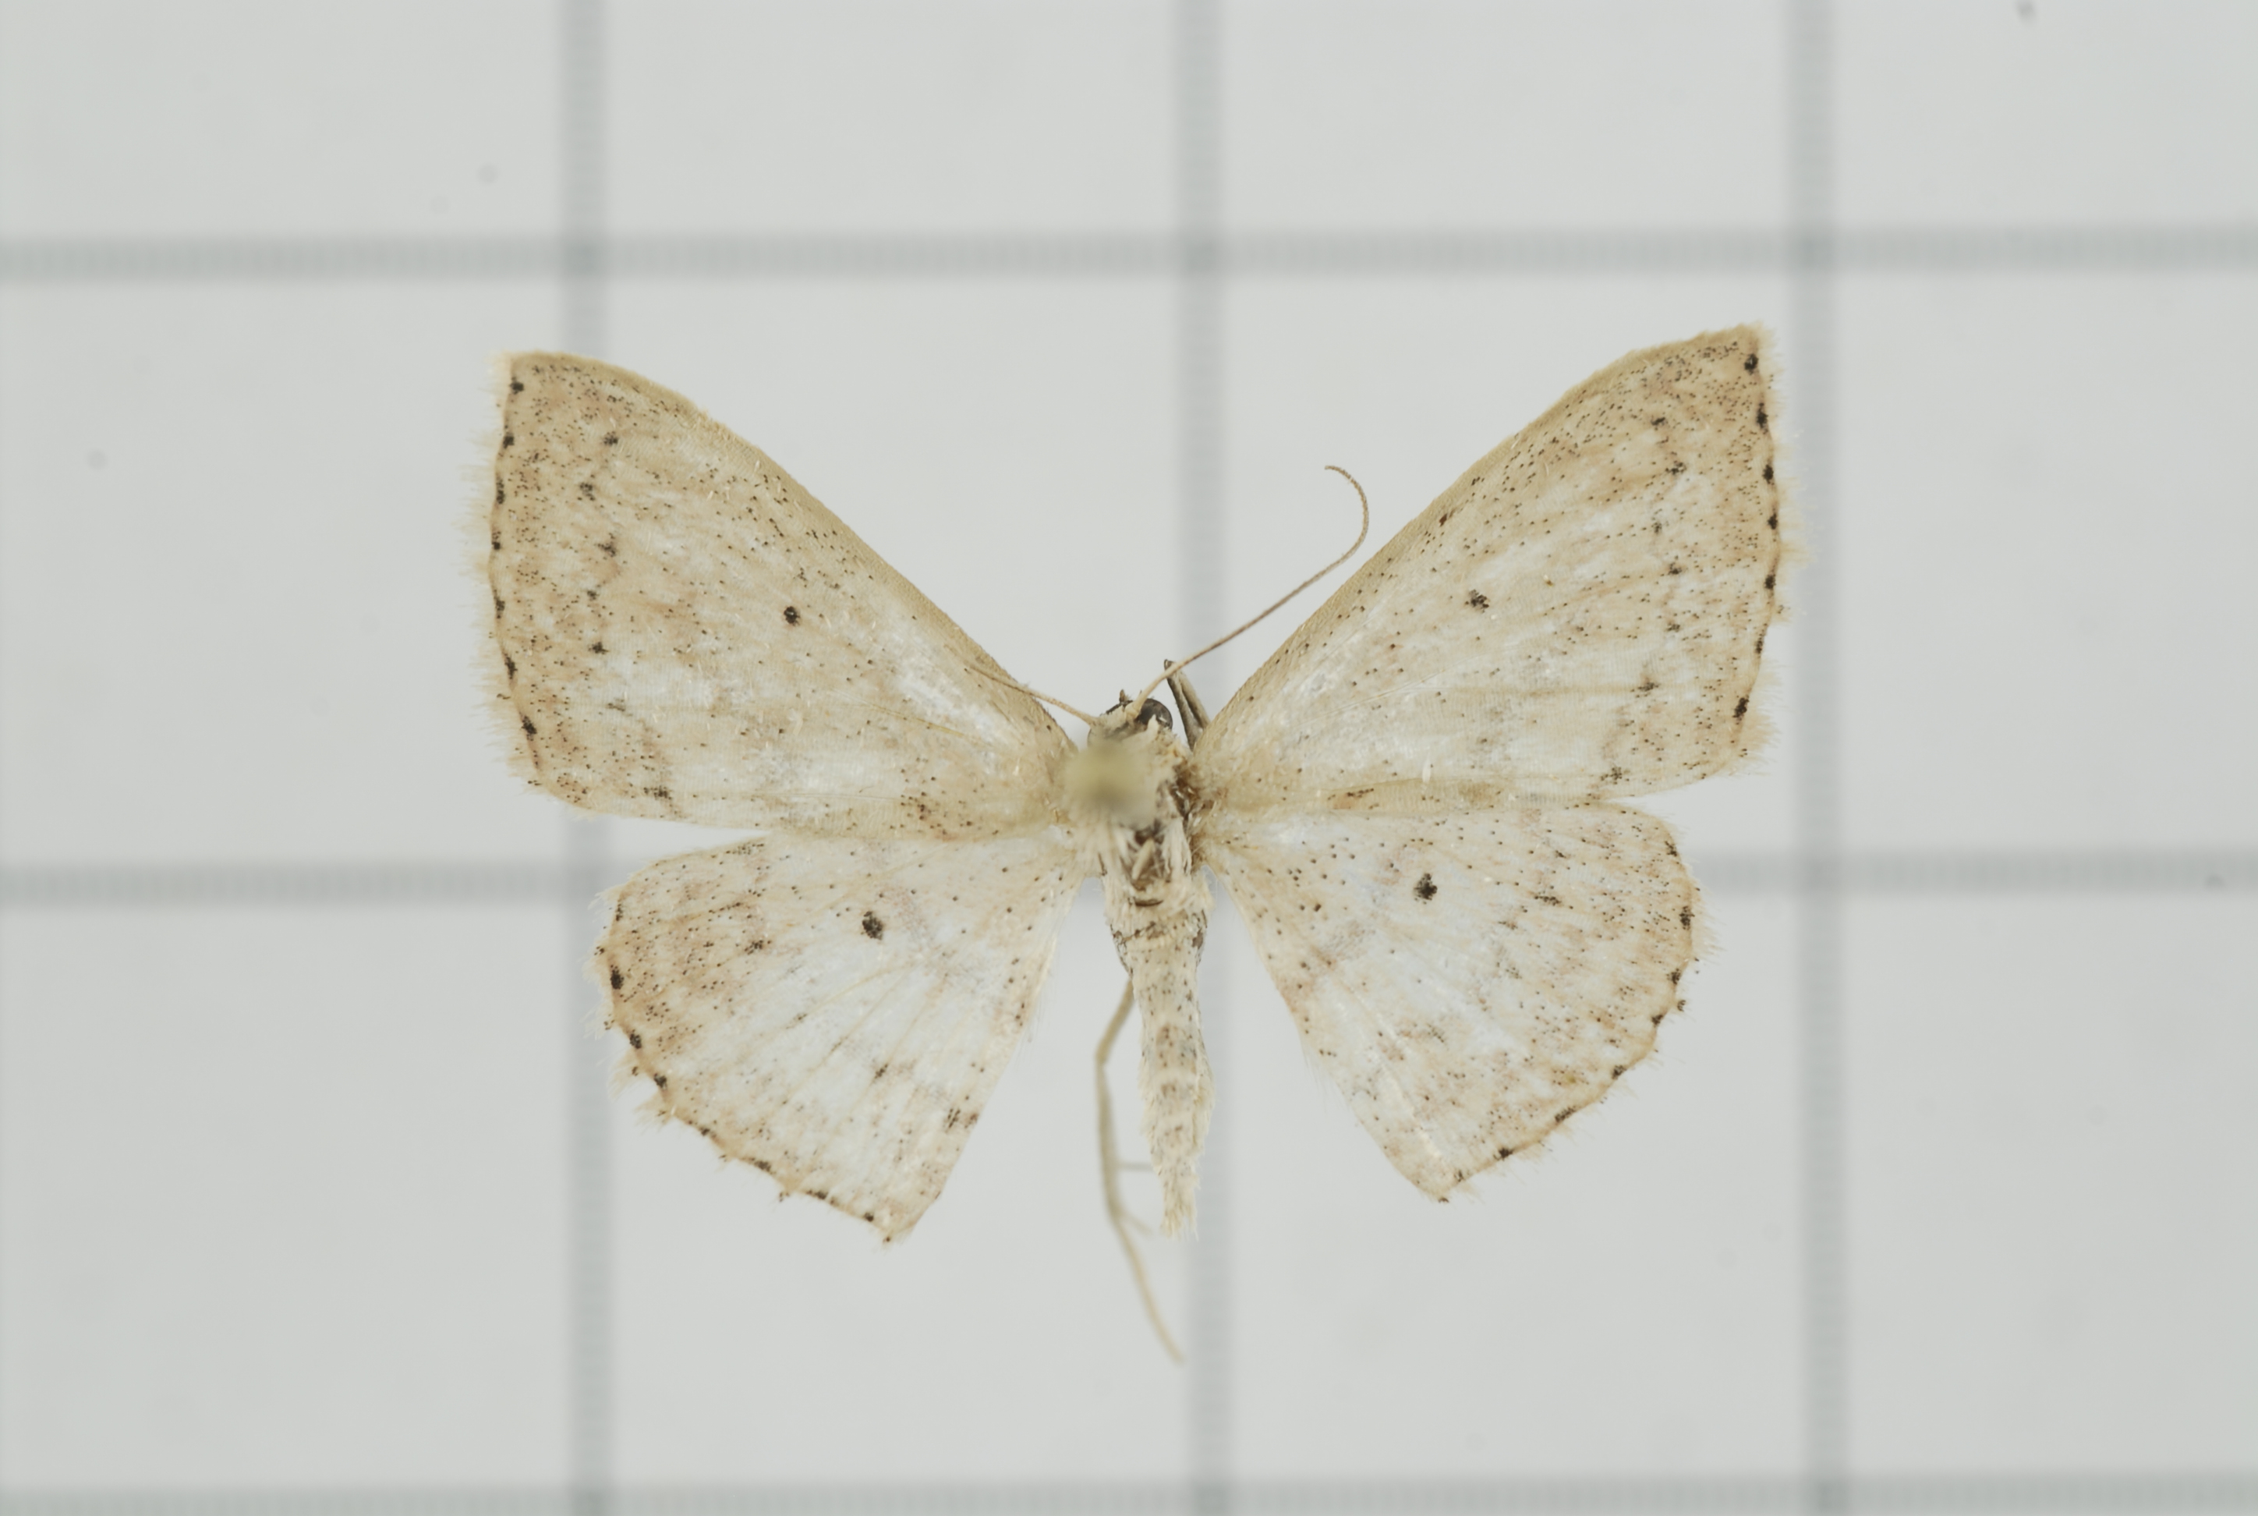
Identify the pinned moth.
Scopula emma jordani
